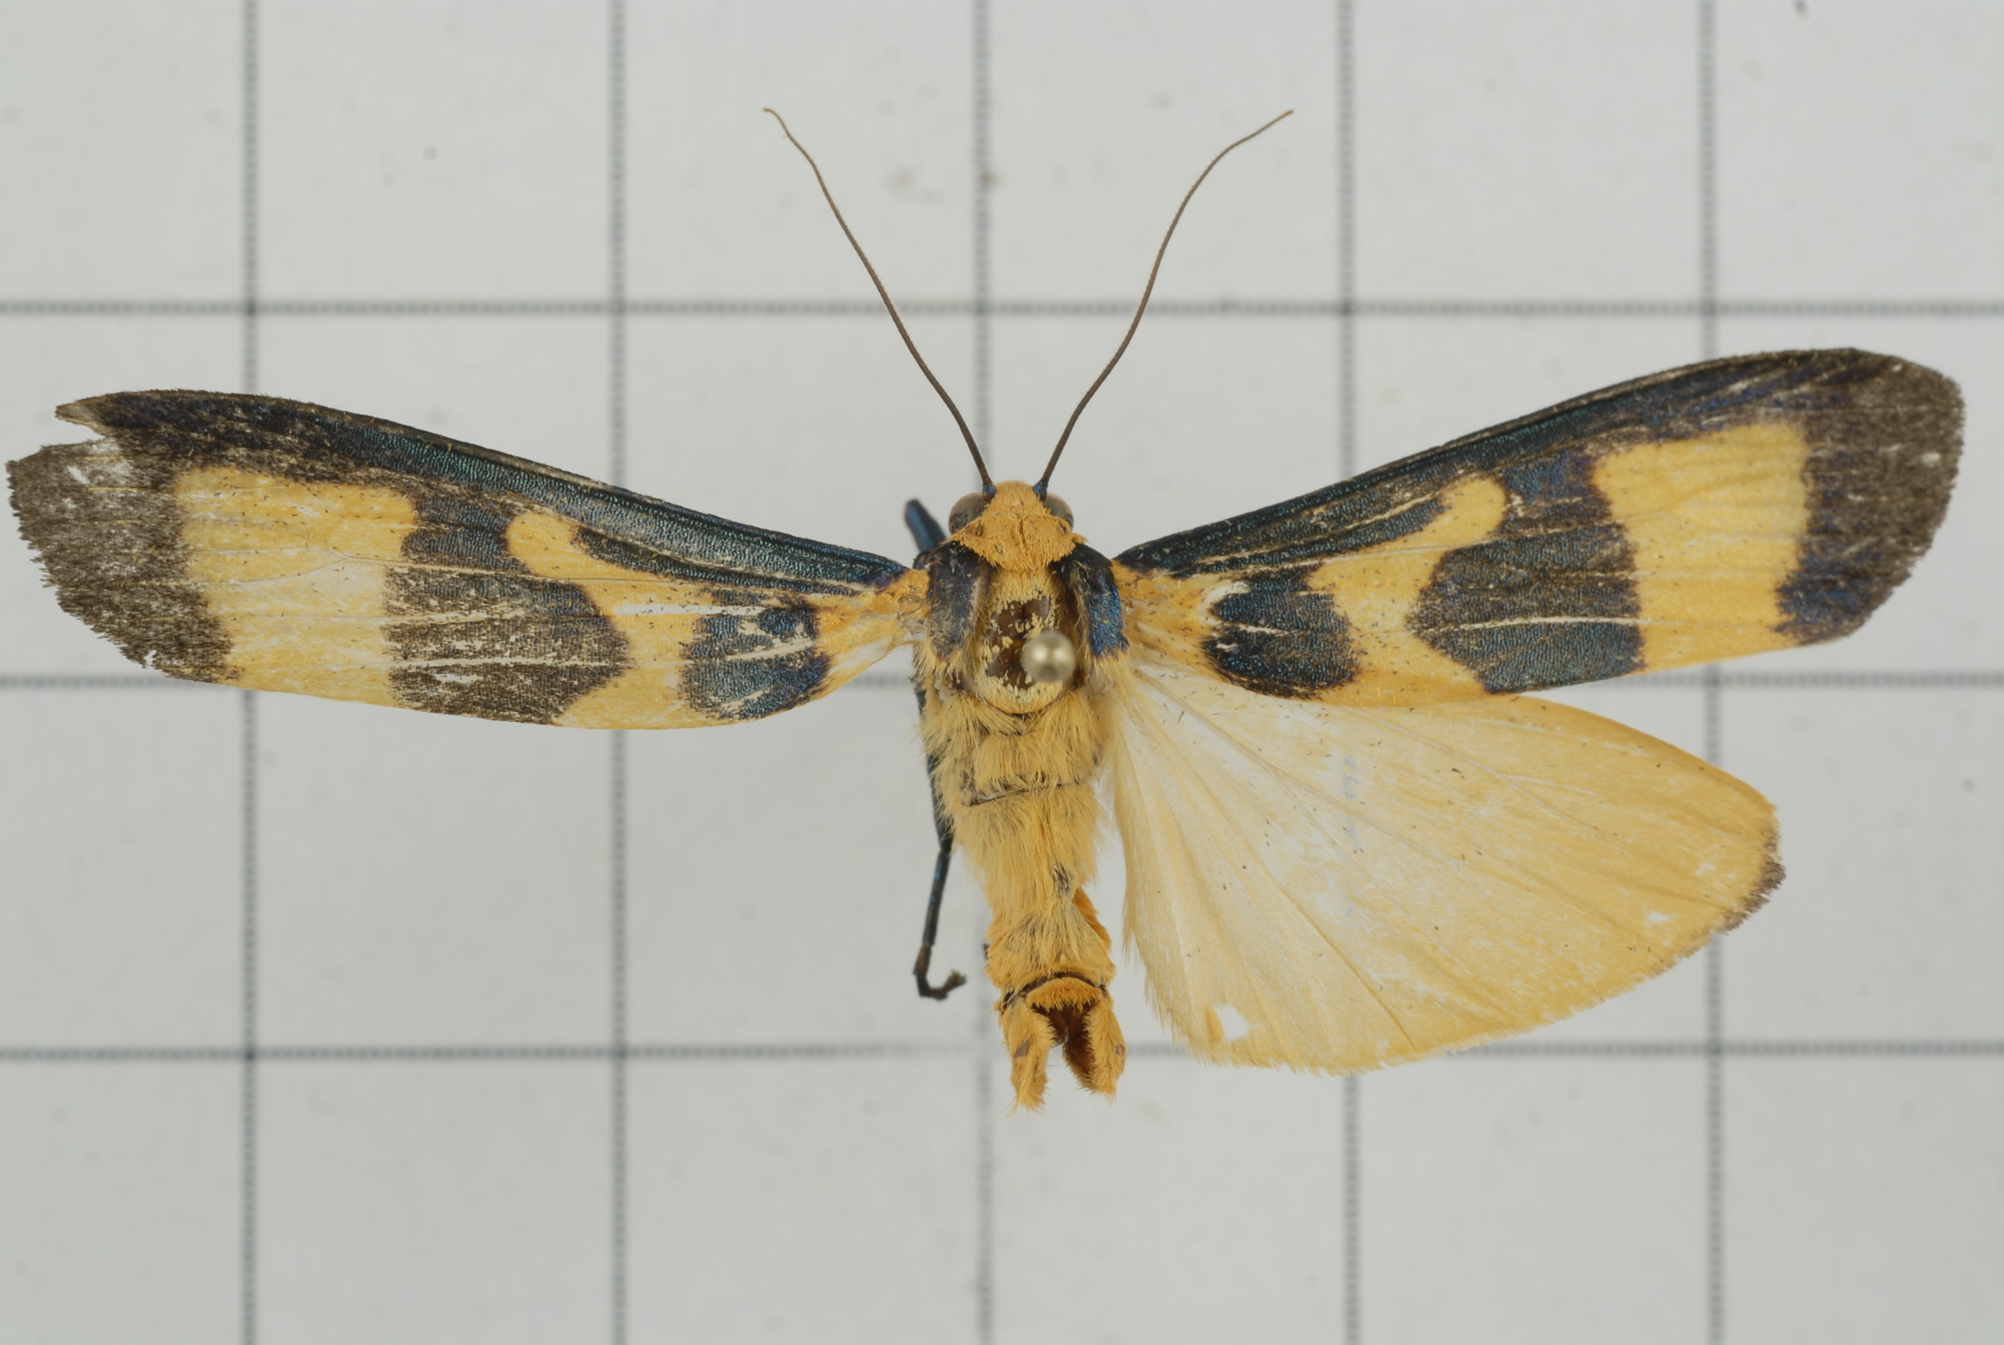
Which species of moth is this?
Chrysaeglia magnifica
